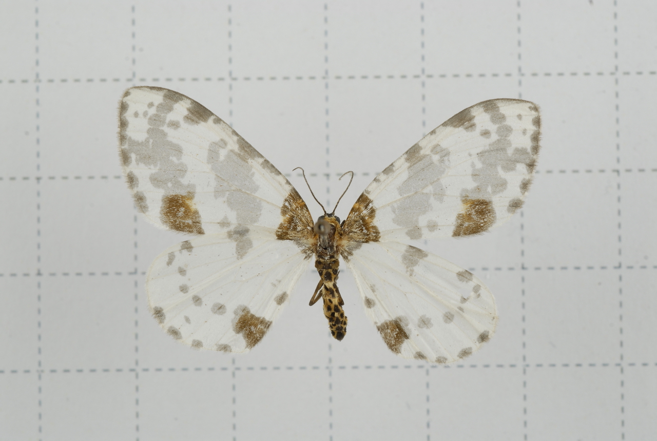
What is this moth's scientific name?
Abraxas adilluminata
